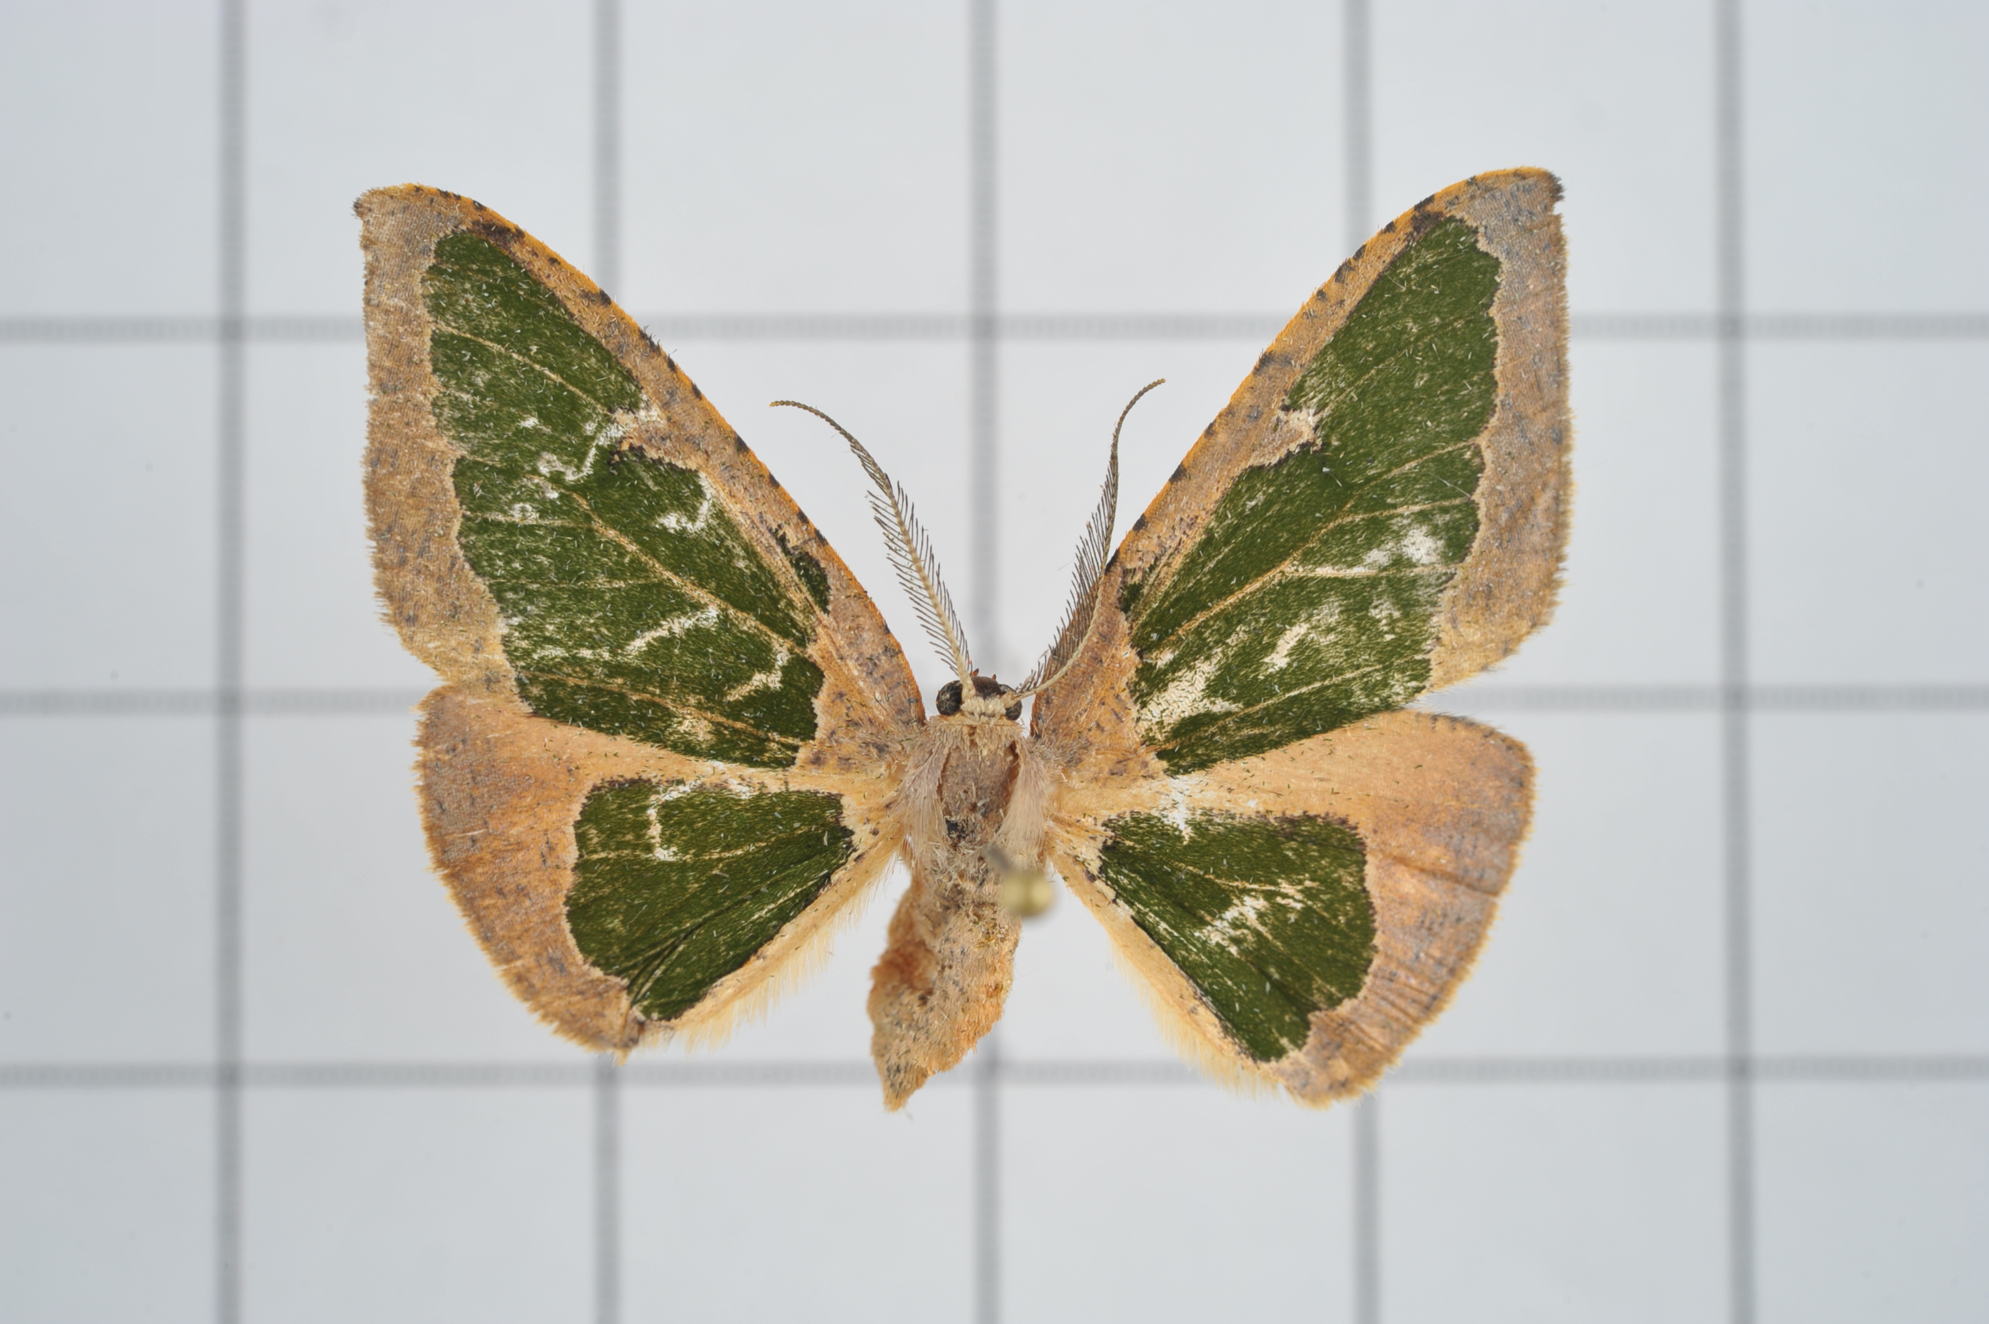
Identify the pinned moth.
Celenna festivaria formosensis
